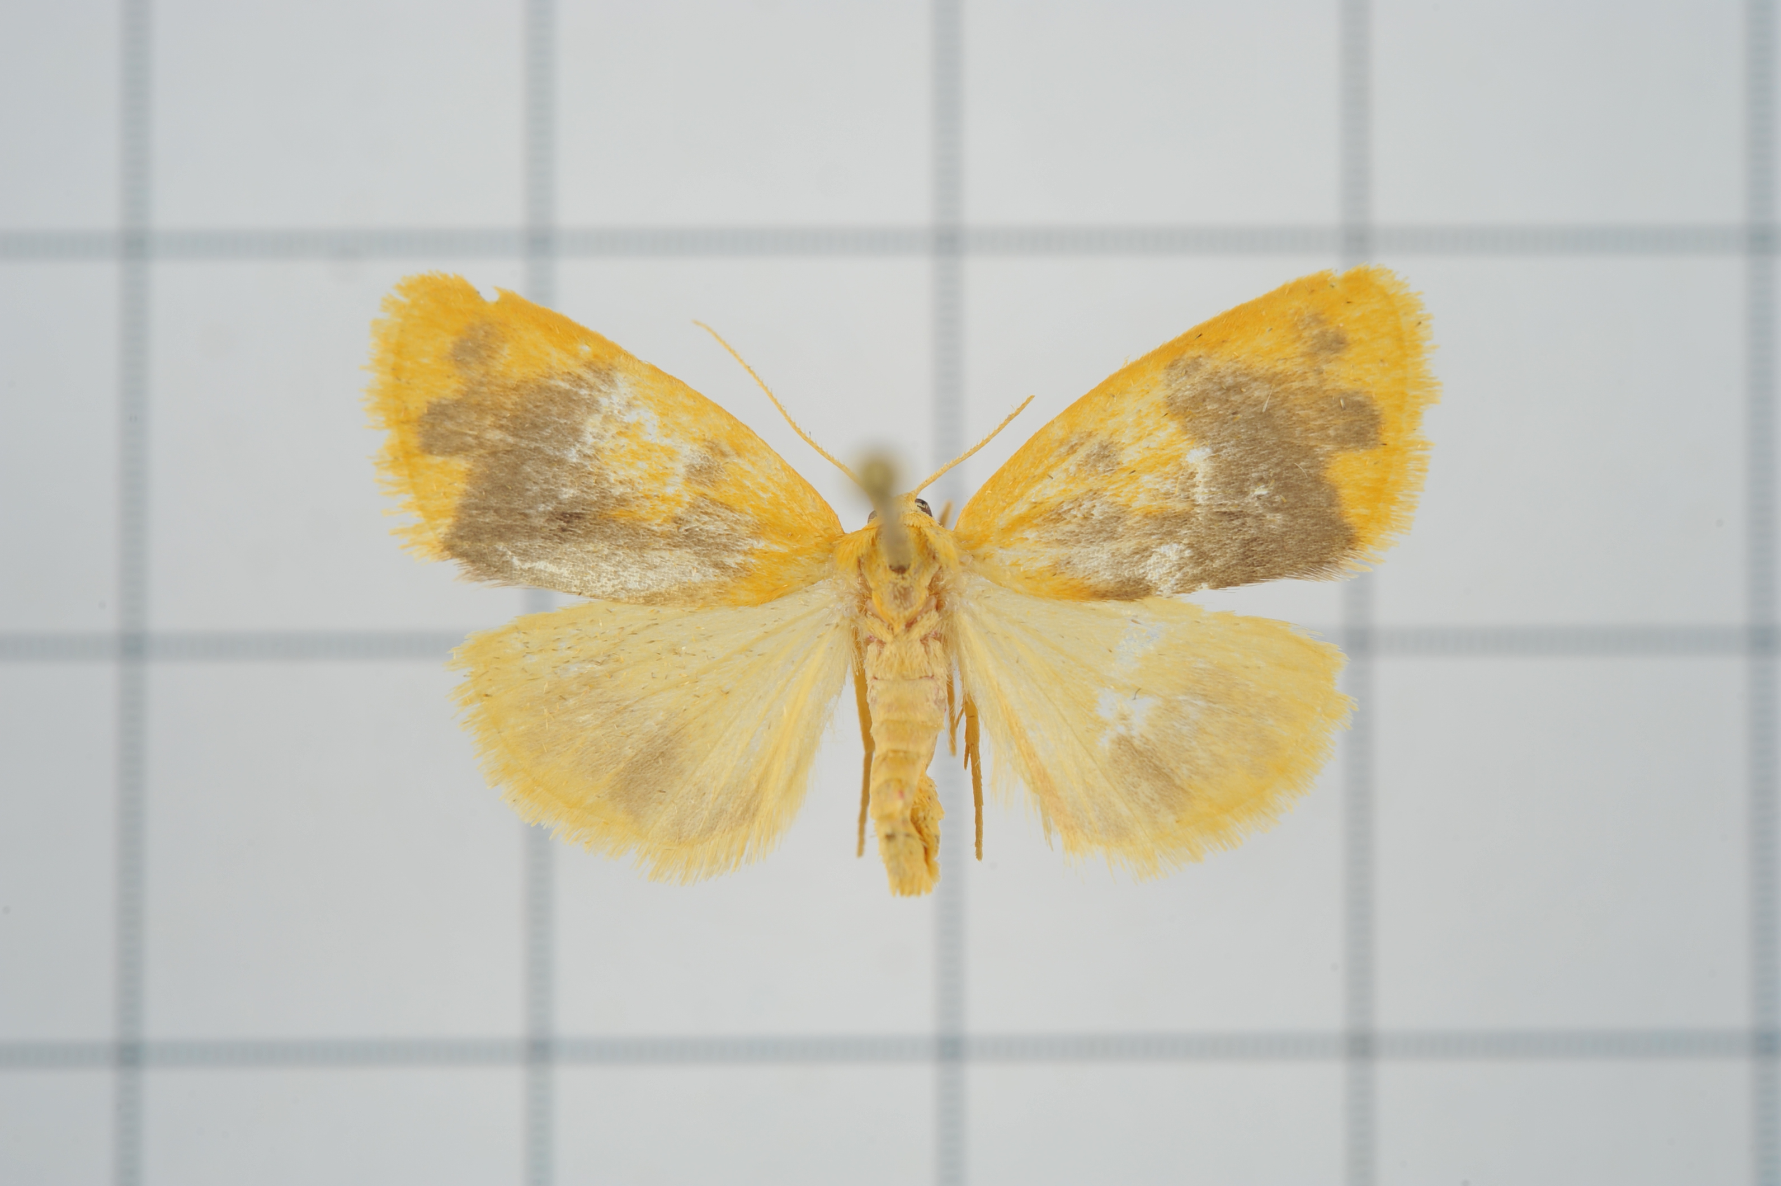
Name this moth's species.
Nudina artaxidia
